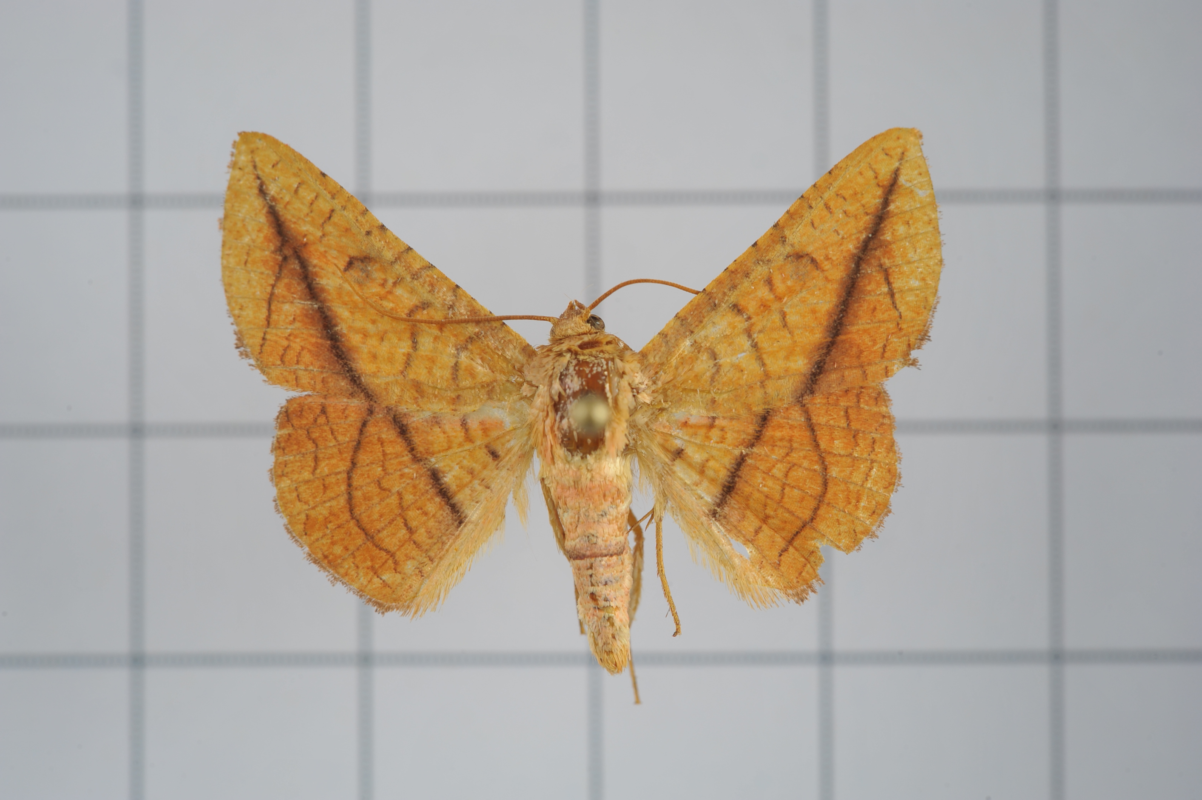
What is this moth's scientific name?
Sonagara strigipennis
